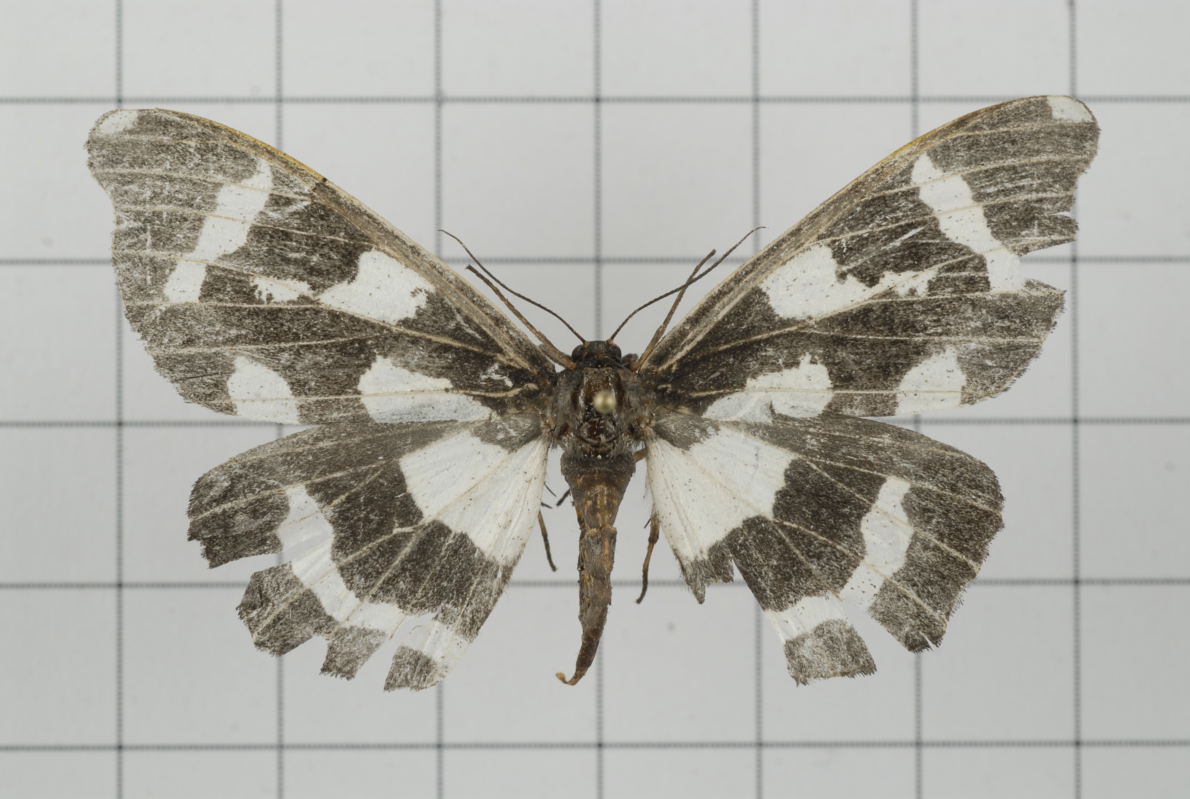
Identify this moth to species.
Hyposidra leucomela
